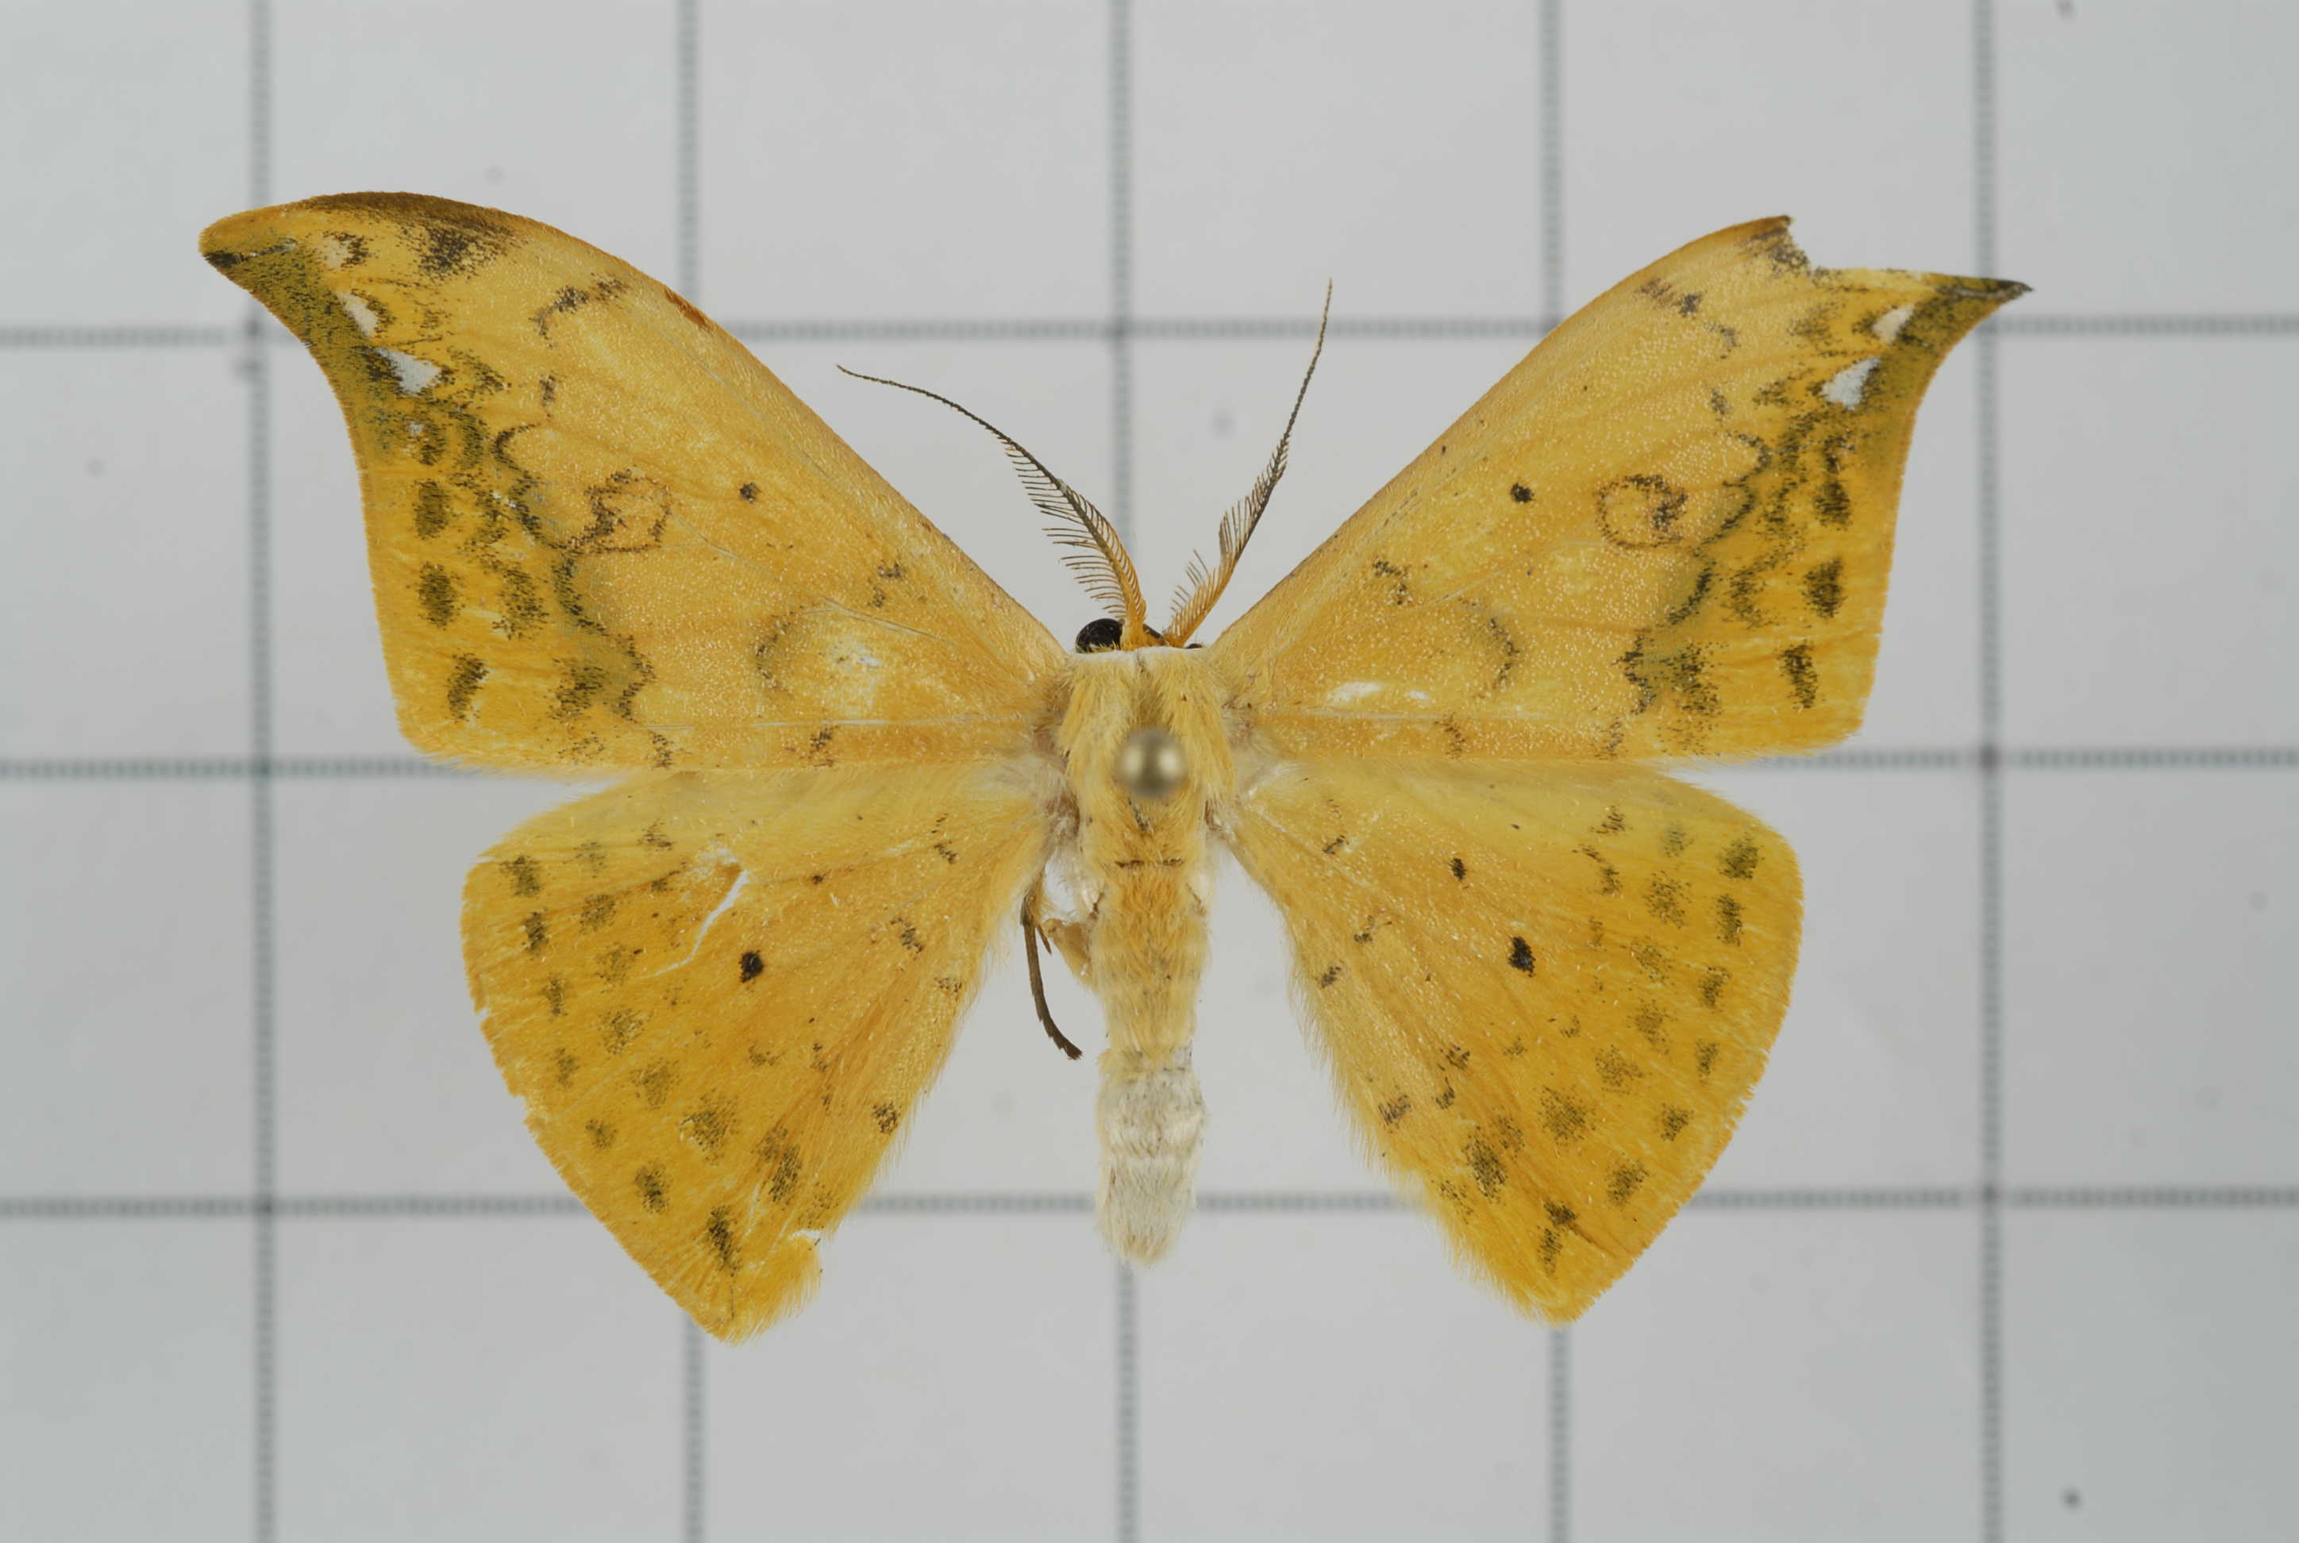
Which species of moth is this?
Tridrepana flava flava
